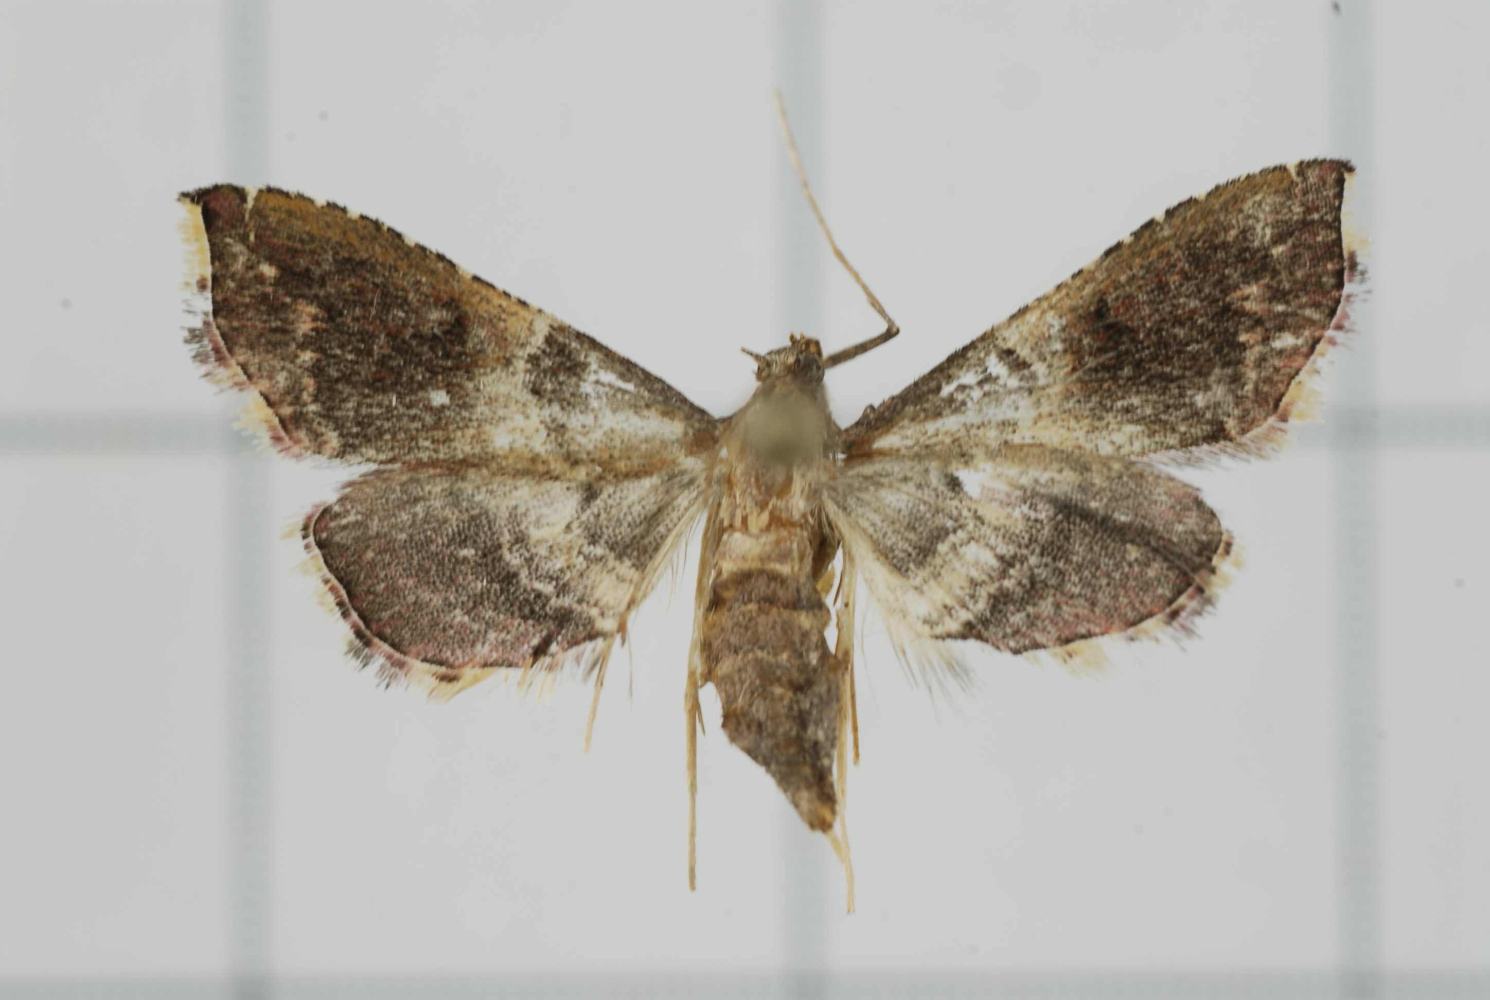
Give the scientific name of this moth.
Endotricha similata
